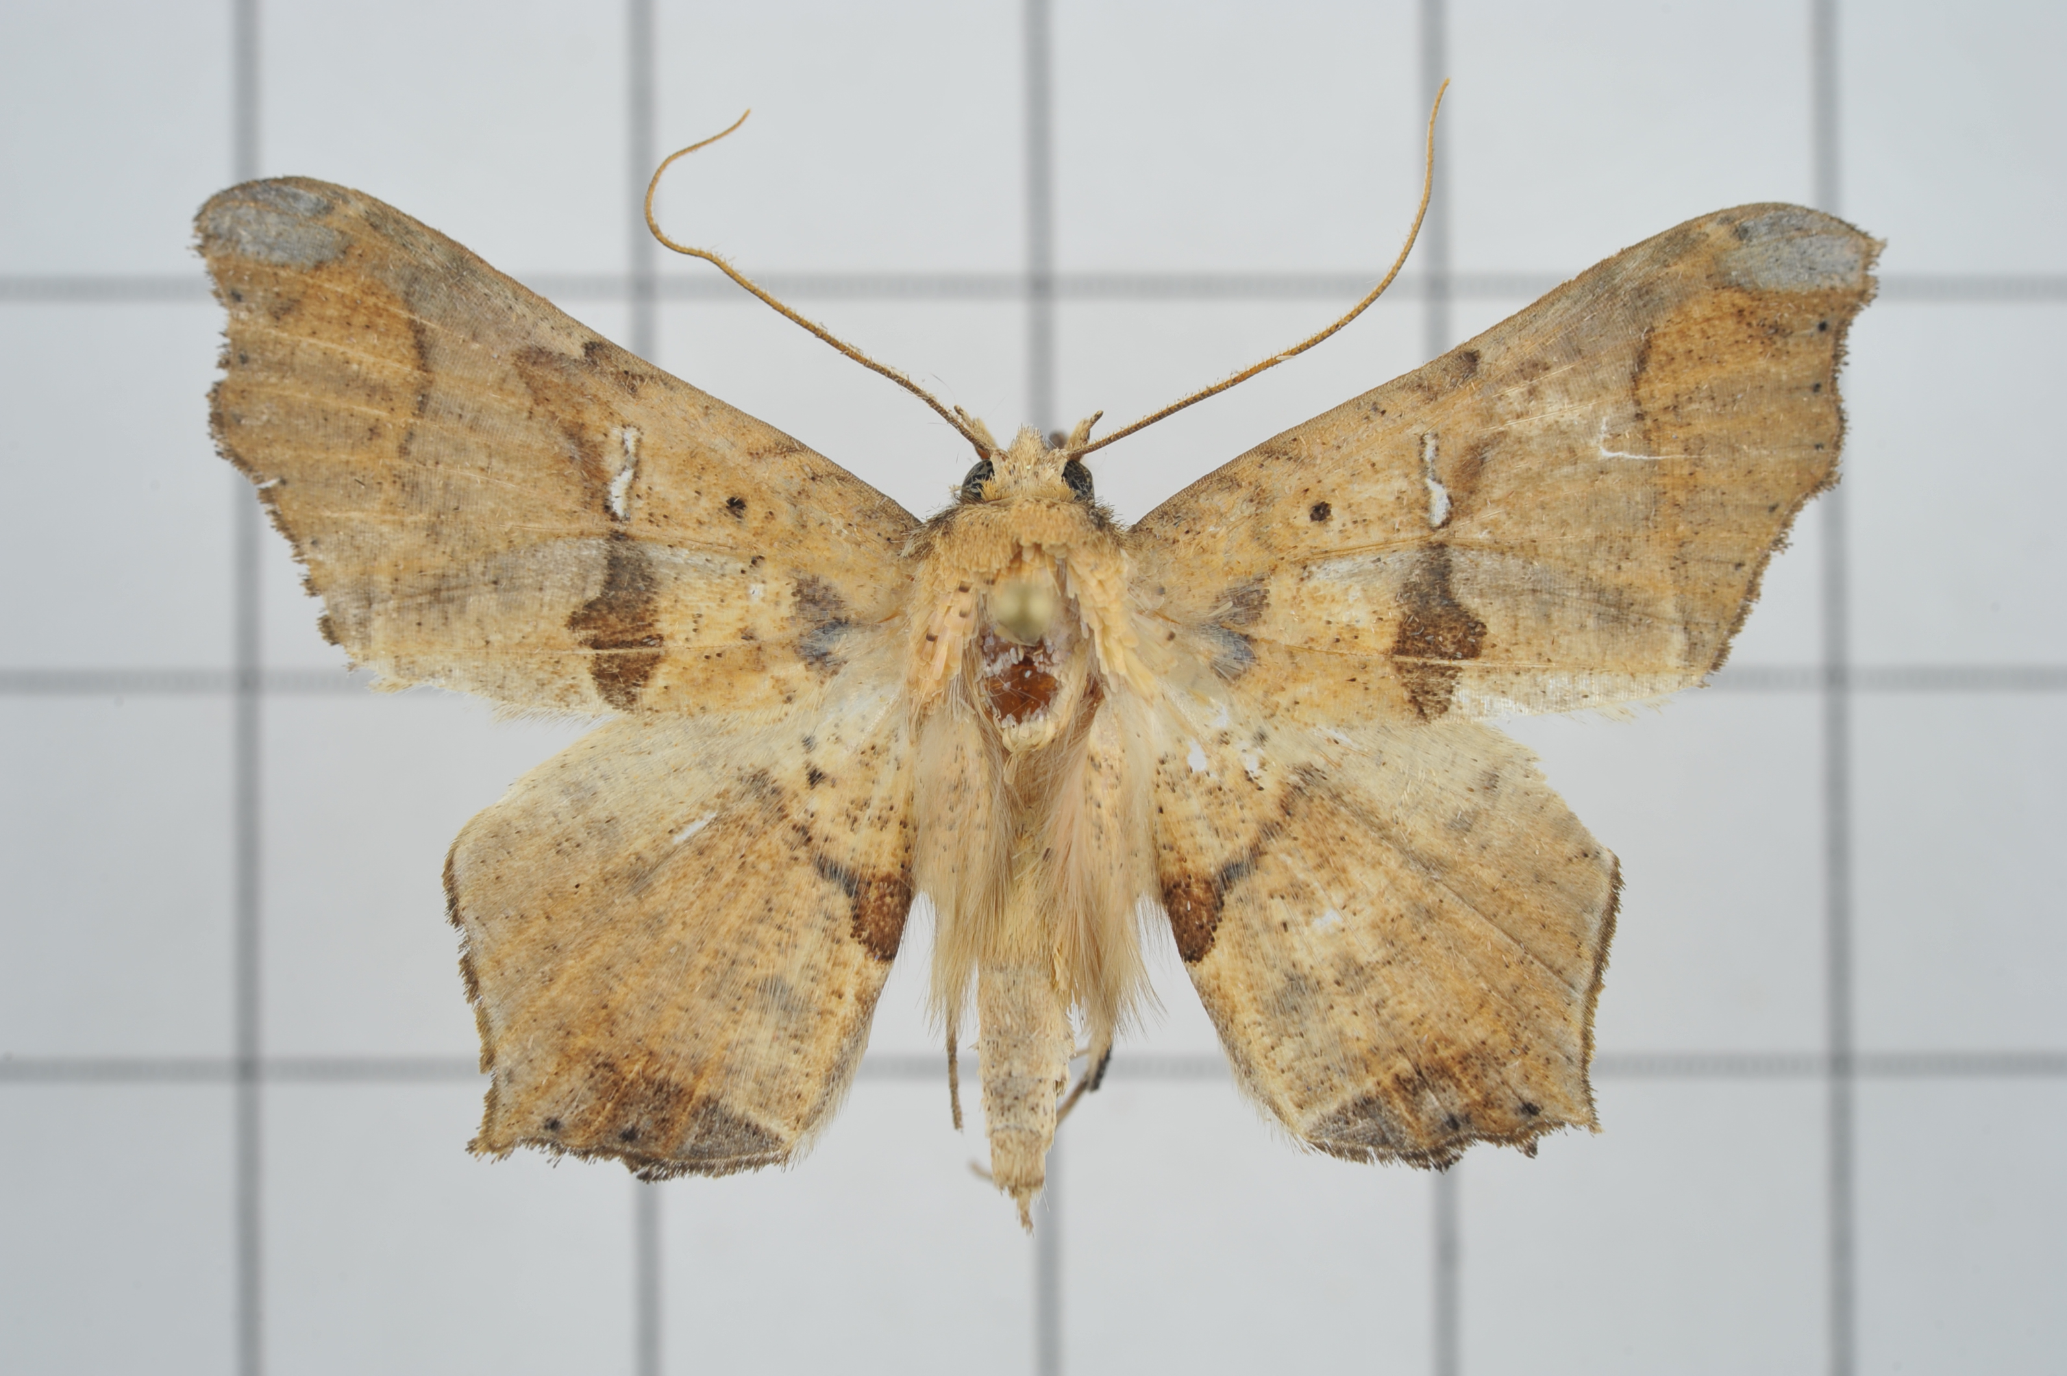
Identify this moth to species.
Semiothisops macariata
